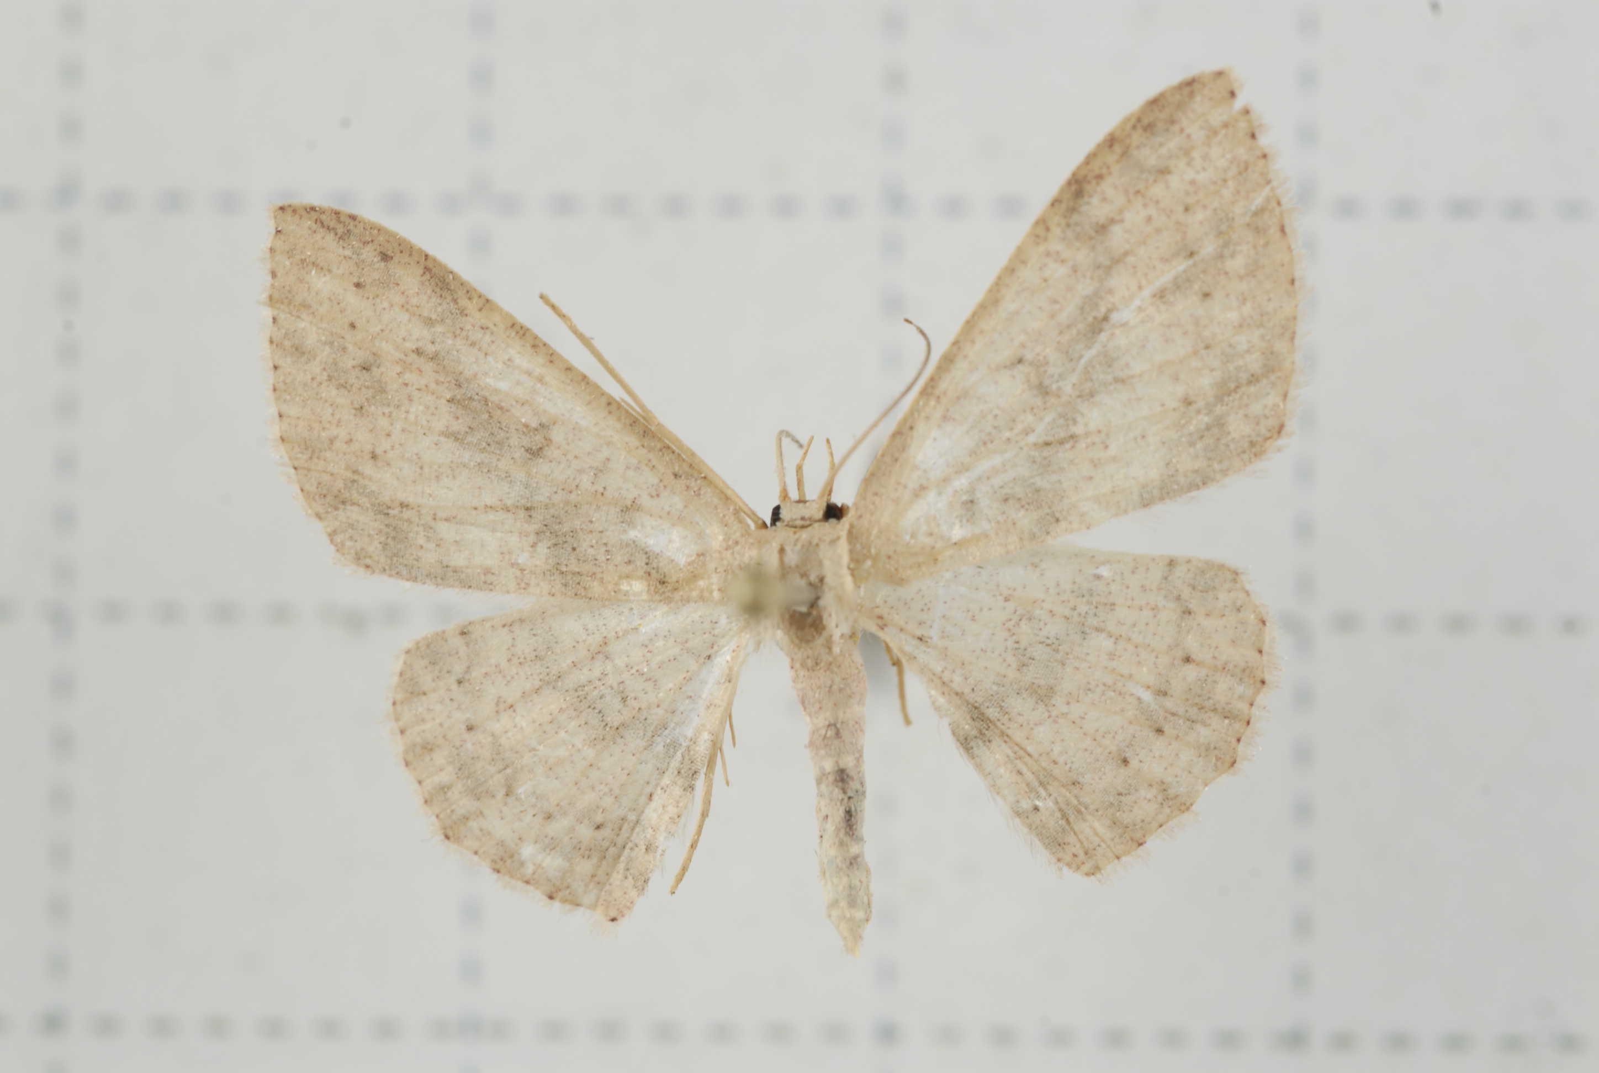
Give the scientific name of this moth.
Perixera absconditaria
